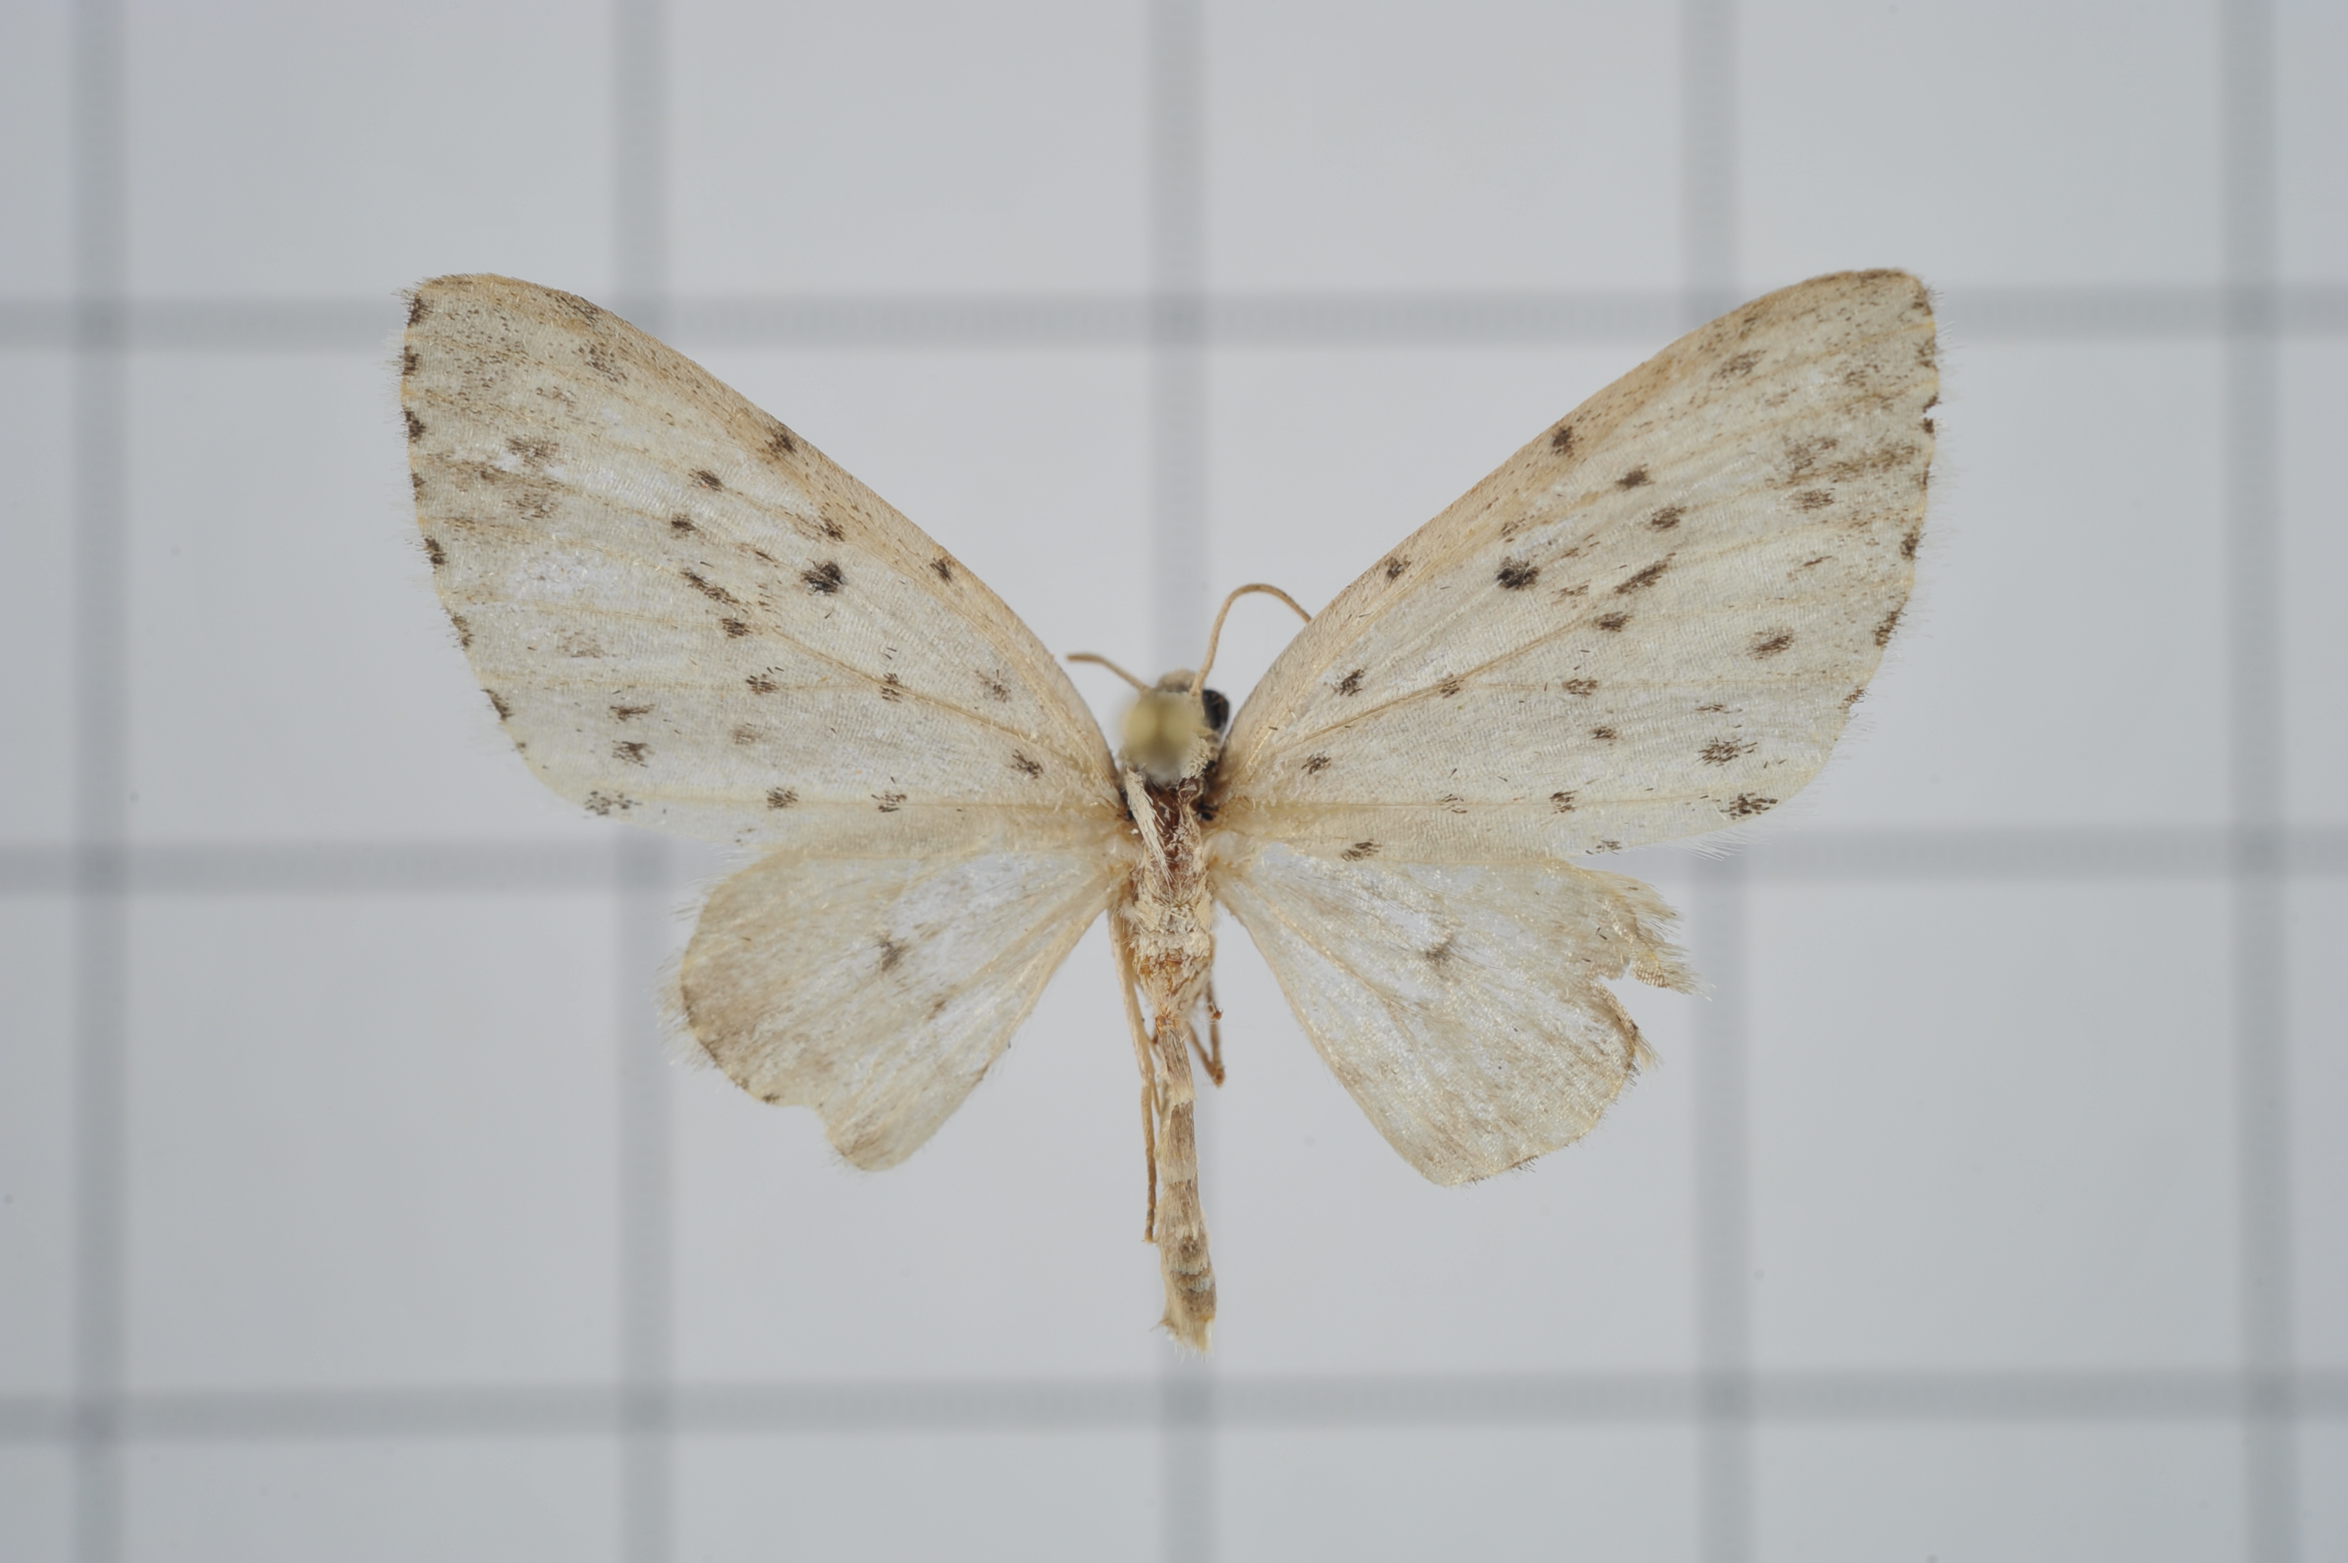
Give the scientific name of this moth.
Naxidia punctata
